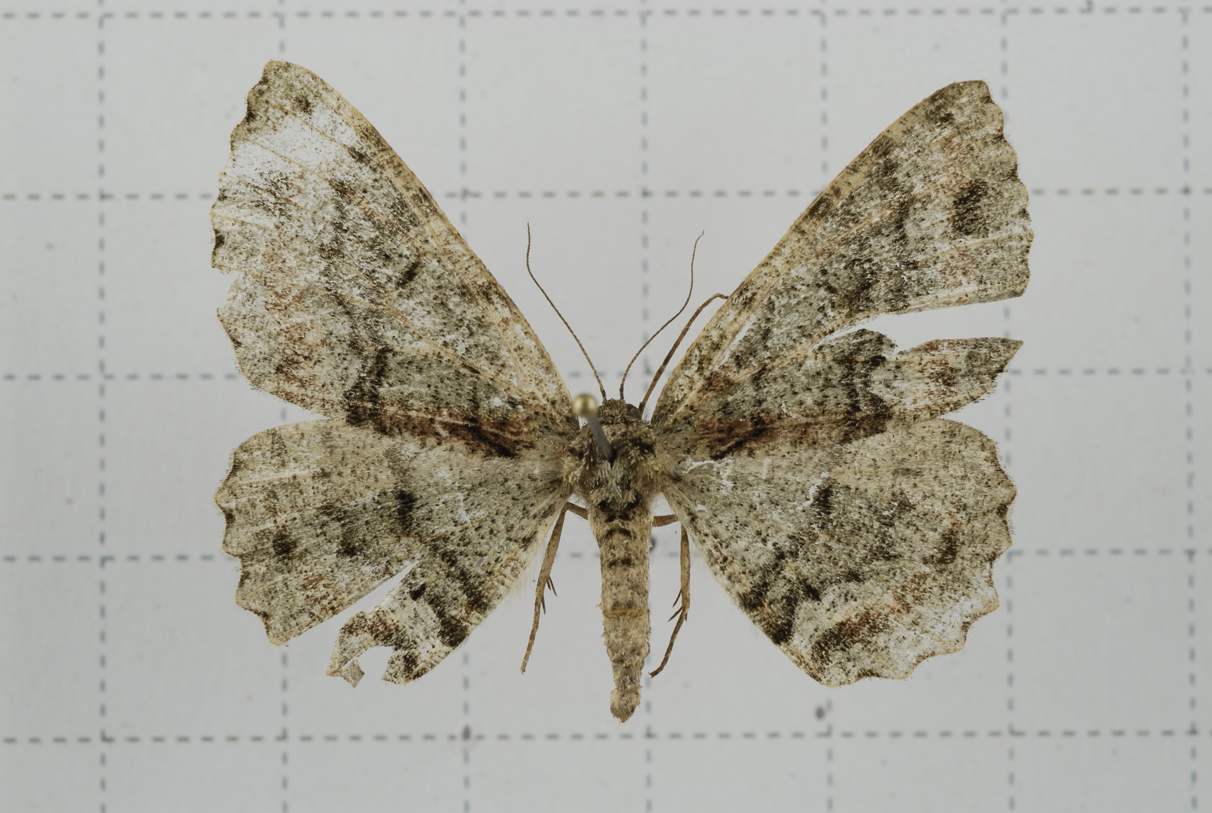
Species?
Calicha griseoviridata
